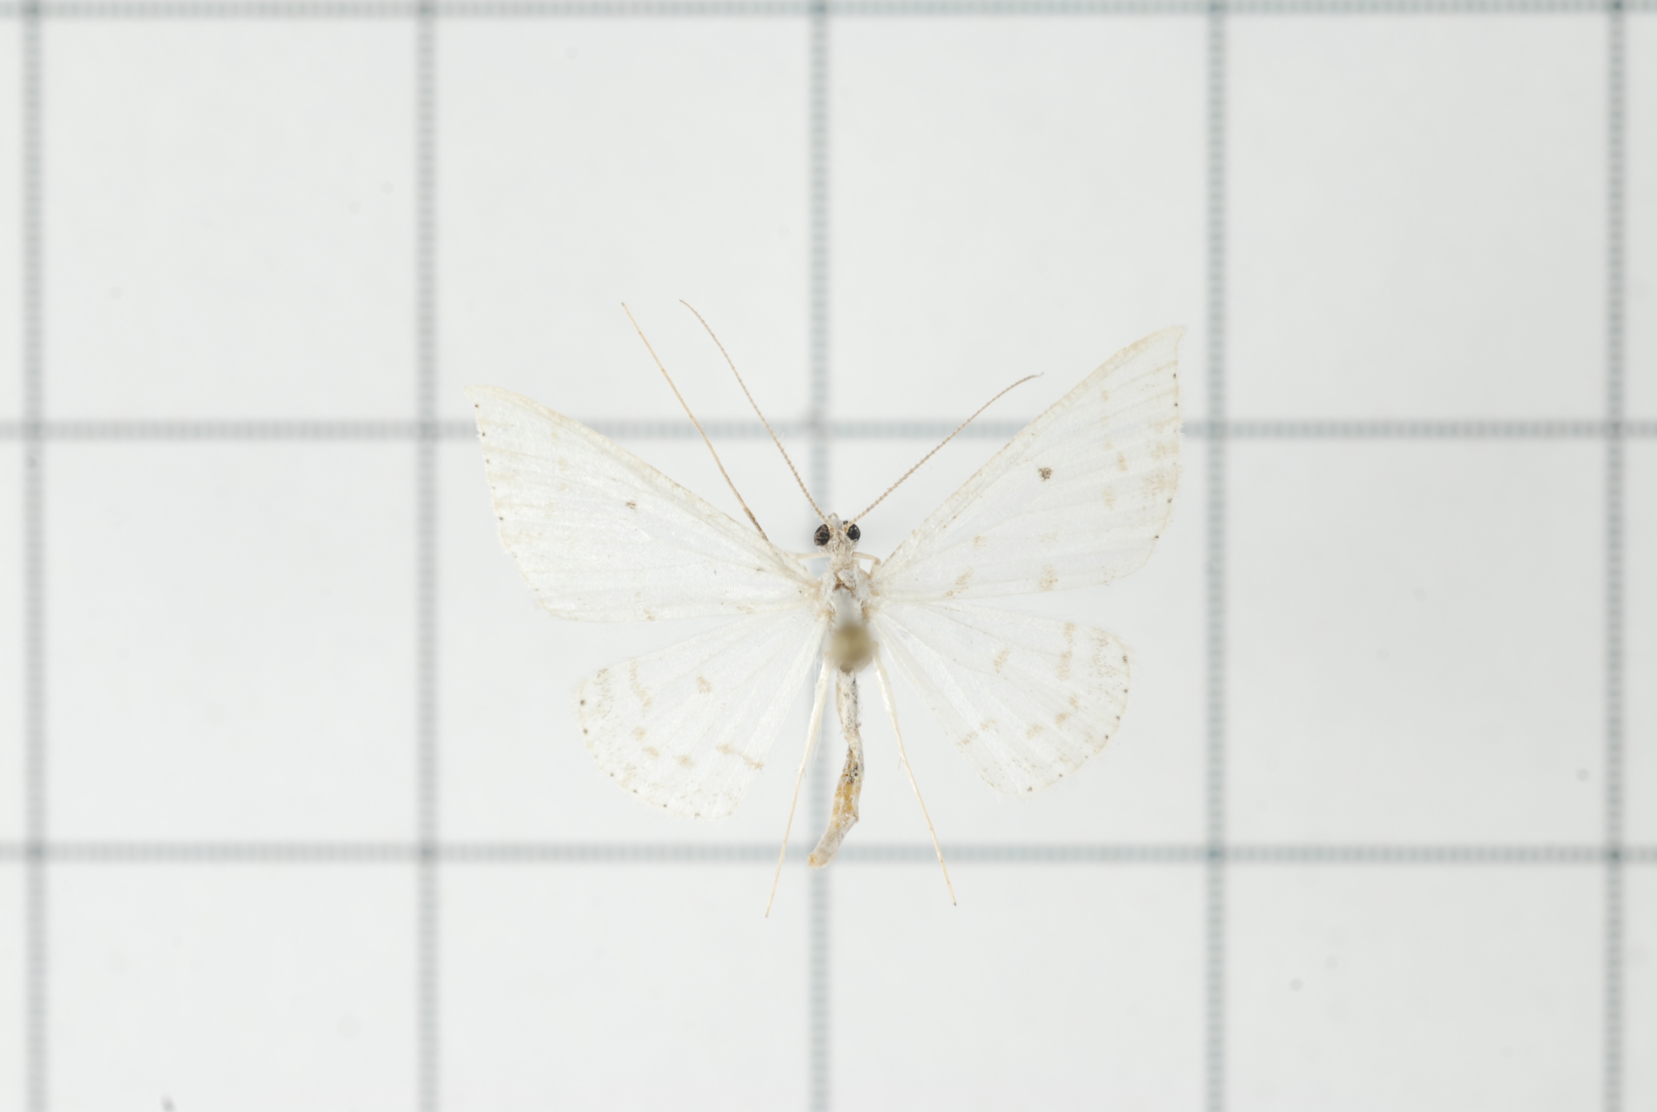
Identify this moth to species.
Derambila fragilis
